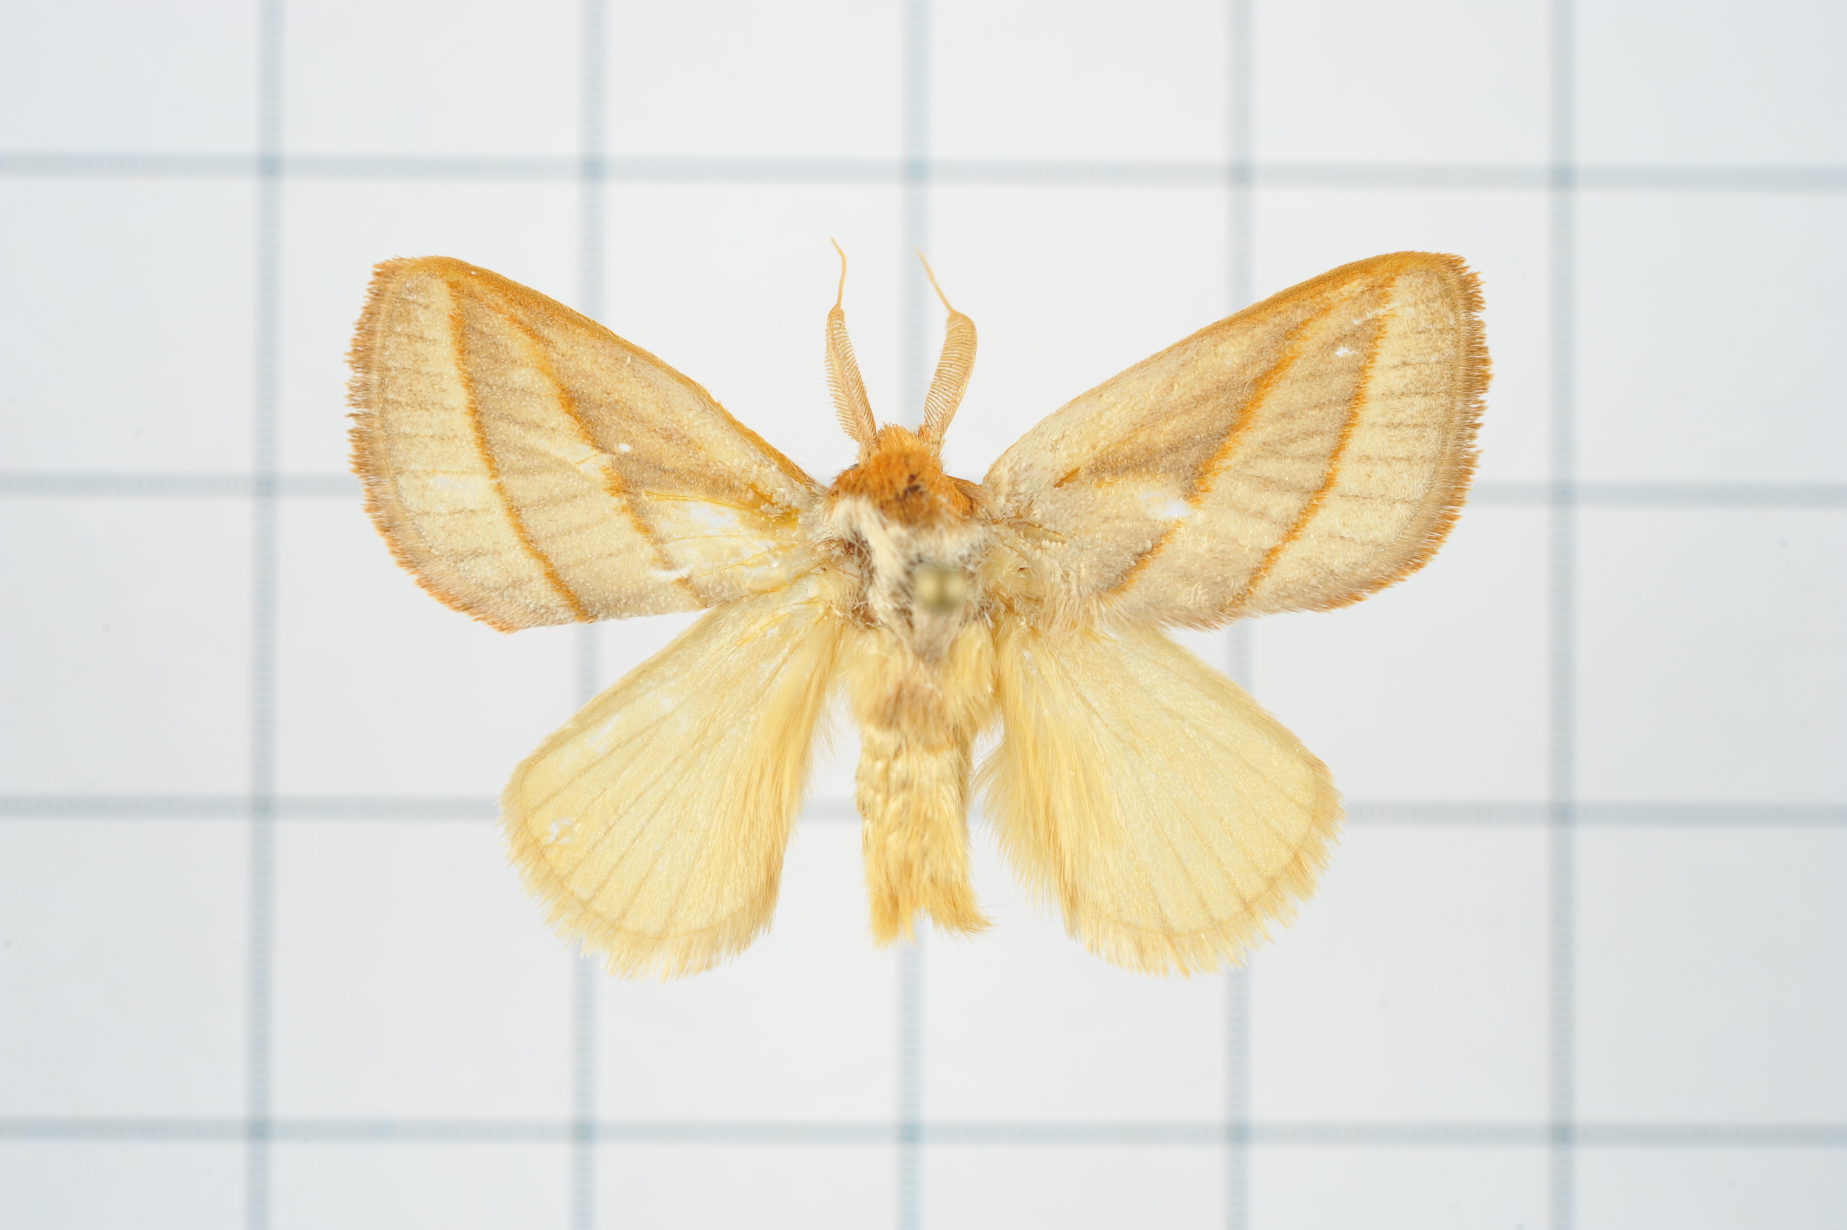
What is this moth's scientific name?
Cania heppneri
